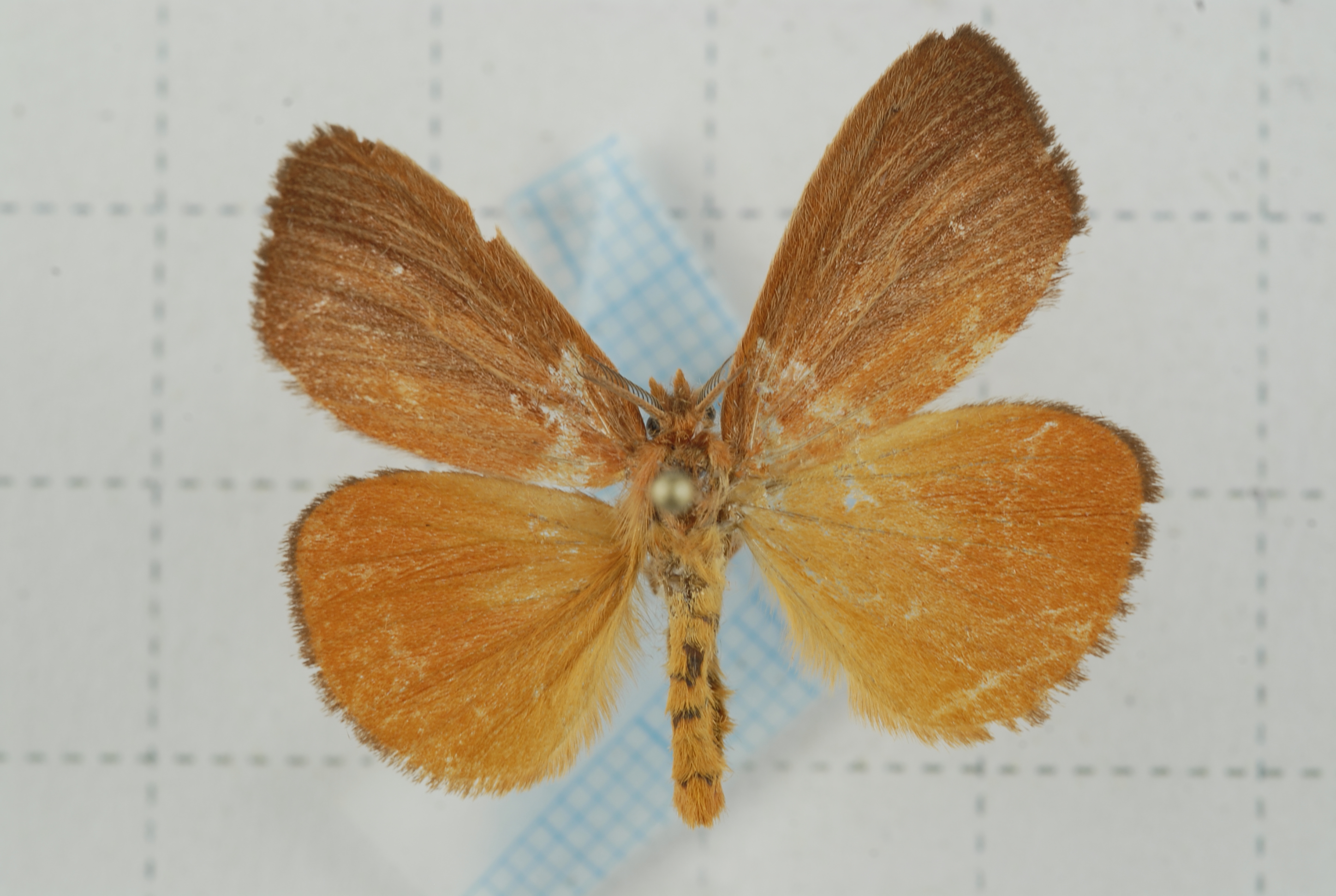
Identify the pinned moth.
Pantana substrigosa
